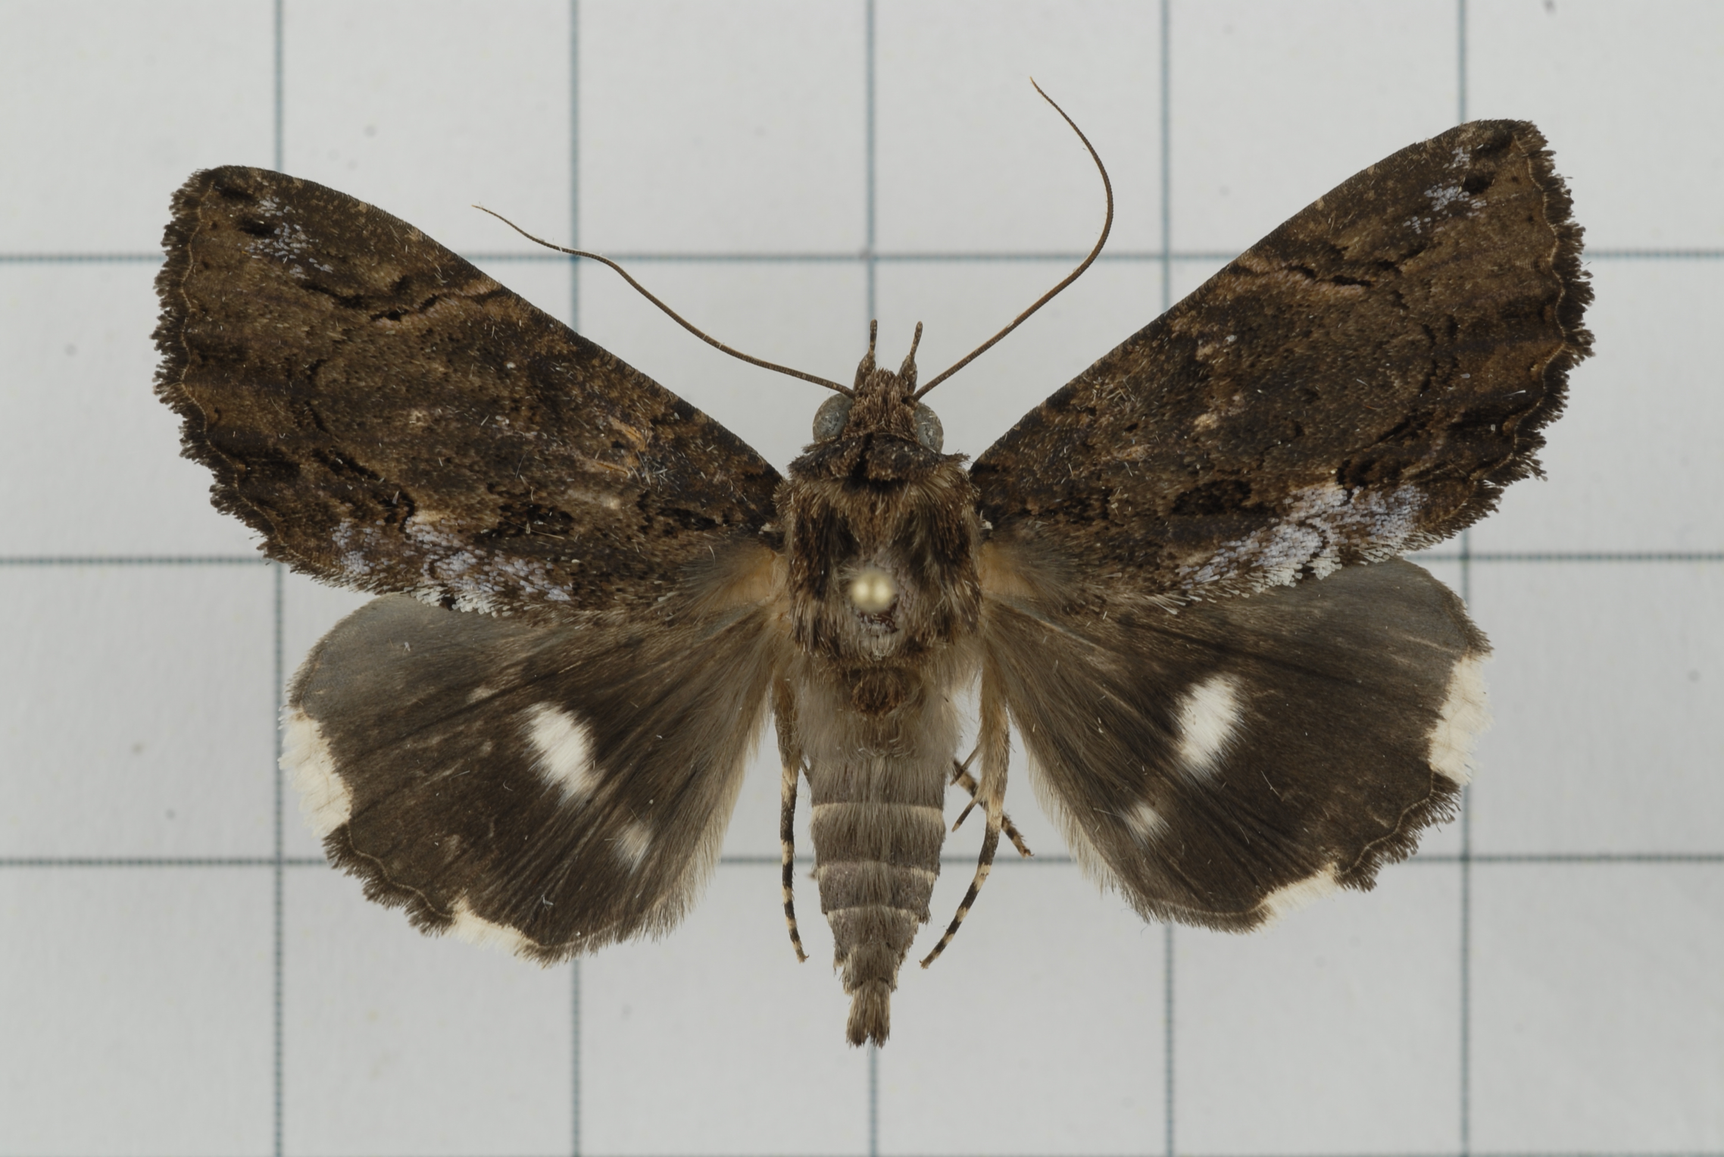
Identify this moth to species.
Ercheia cyllaria
